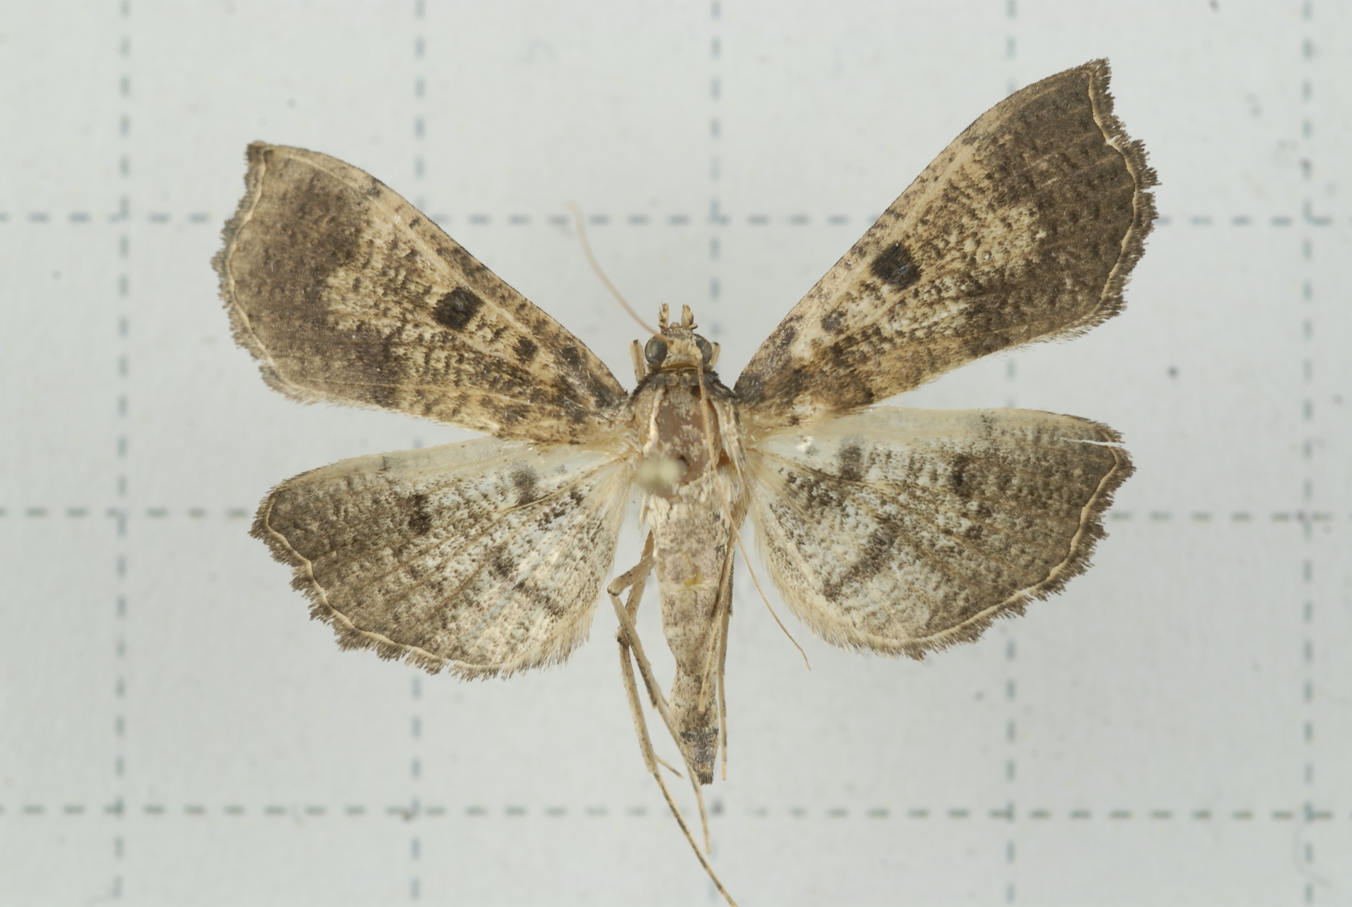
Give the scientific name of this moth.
Ceratarcha umbrosa
